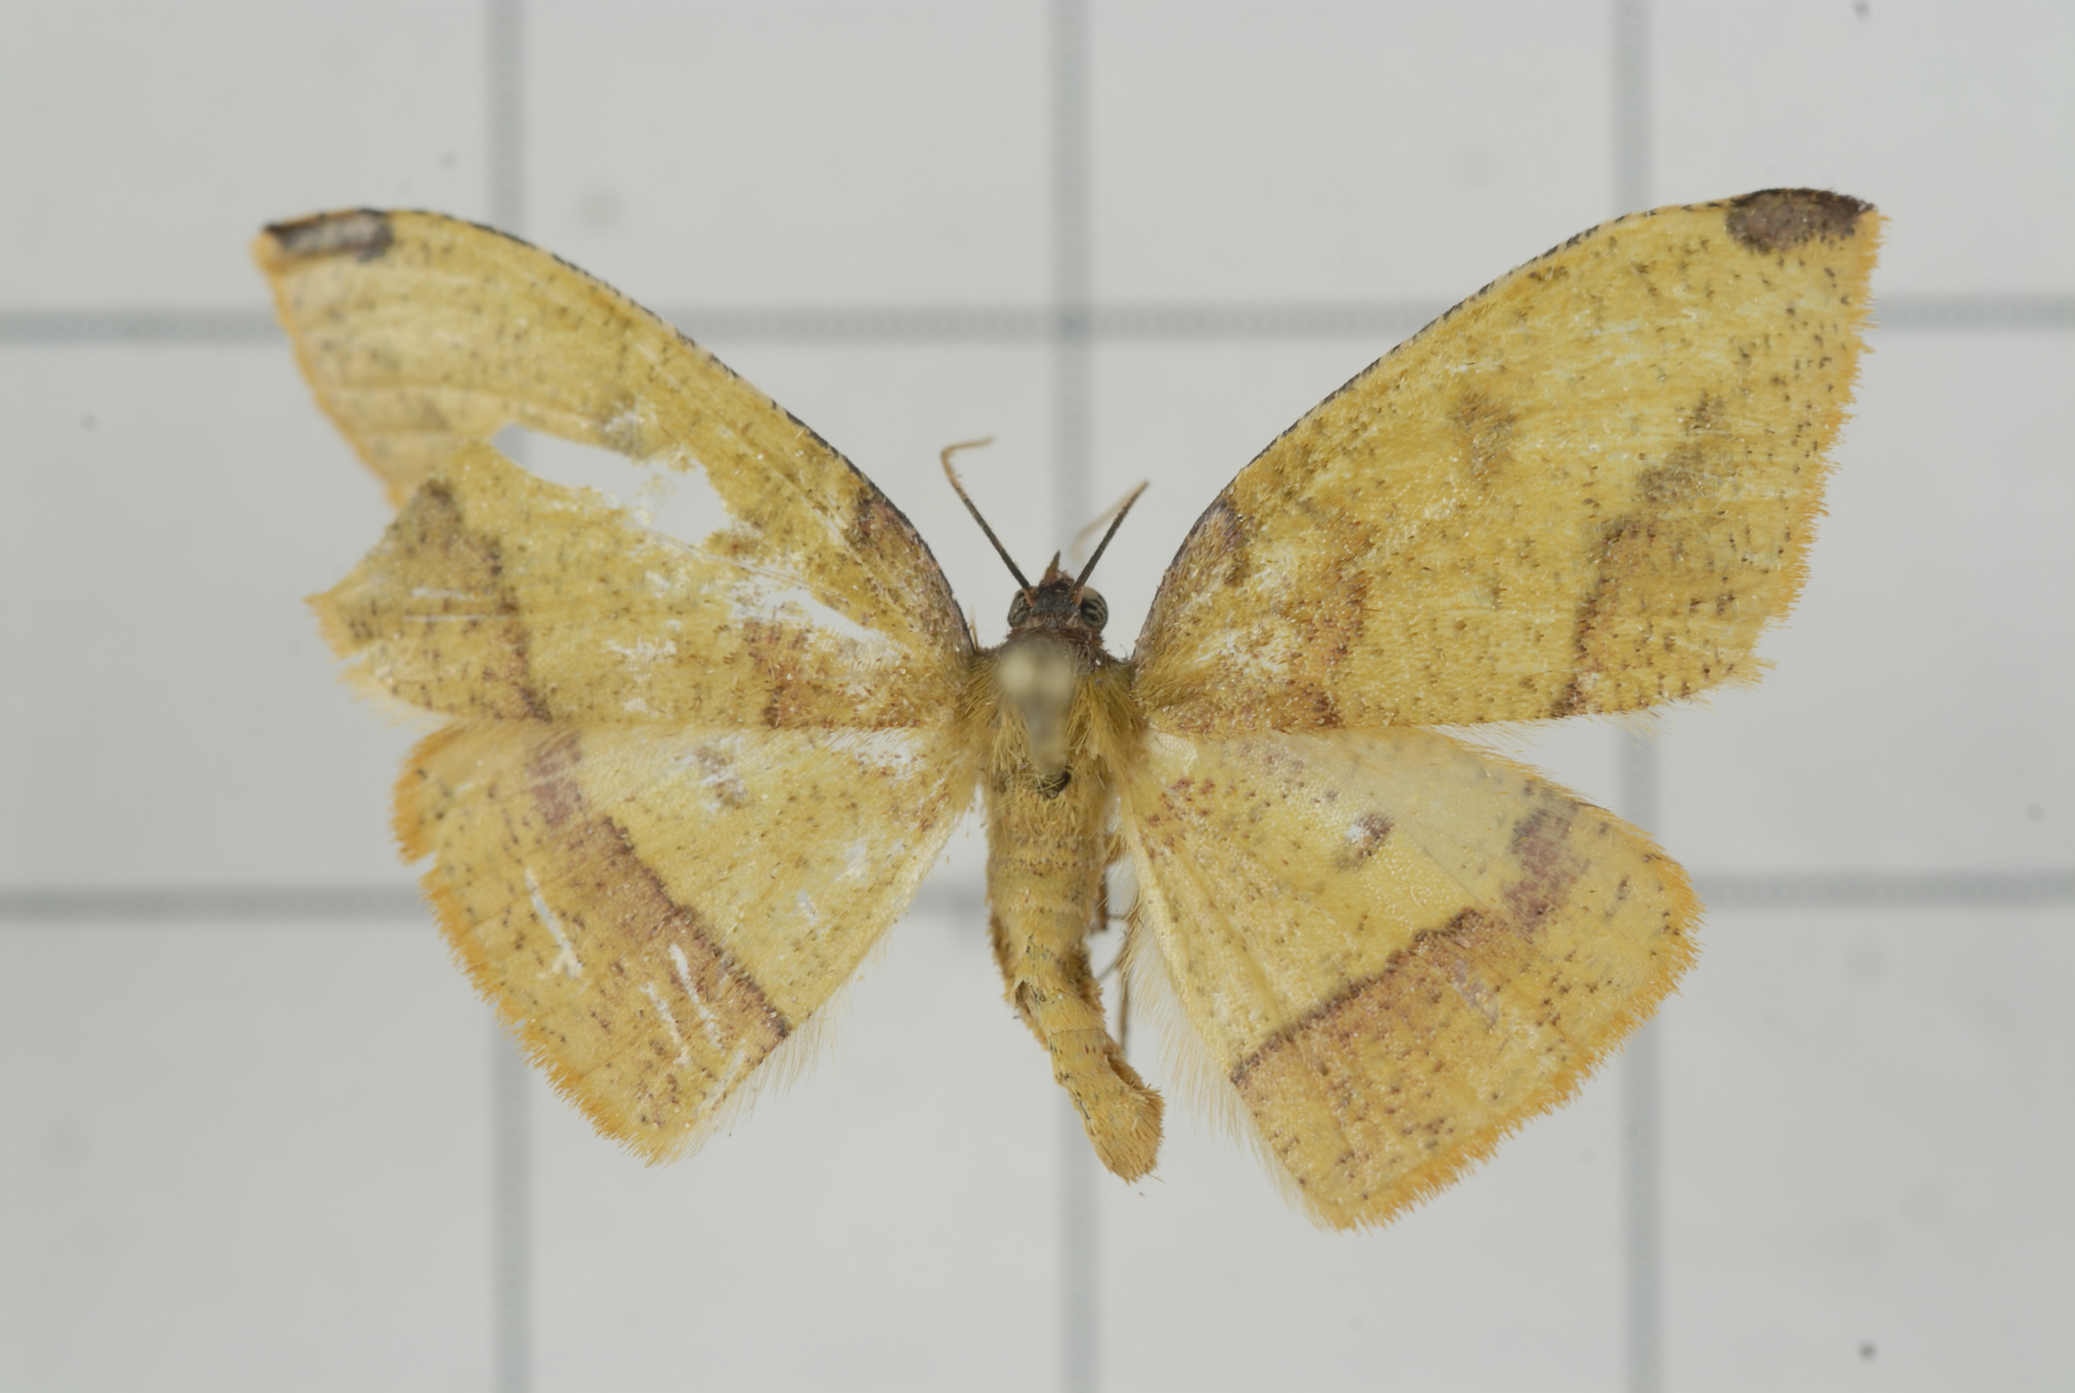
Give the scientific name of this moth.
Heterolocha coccinea
